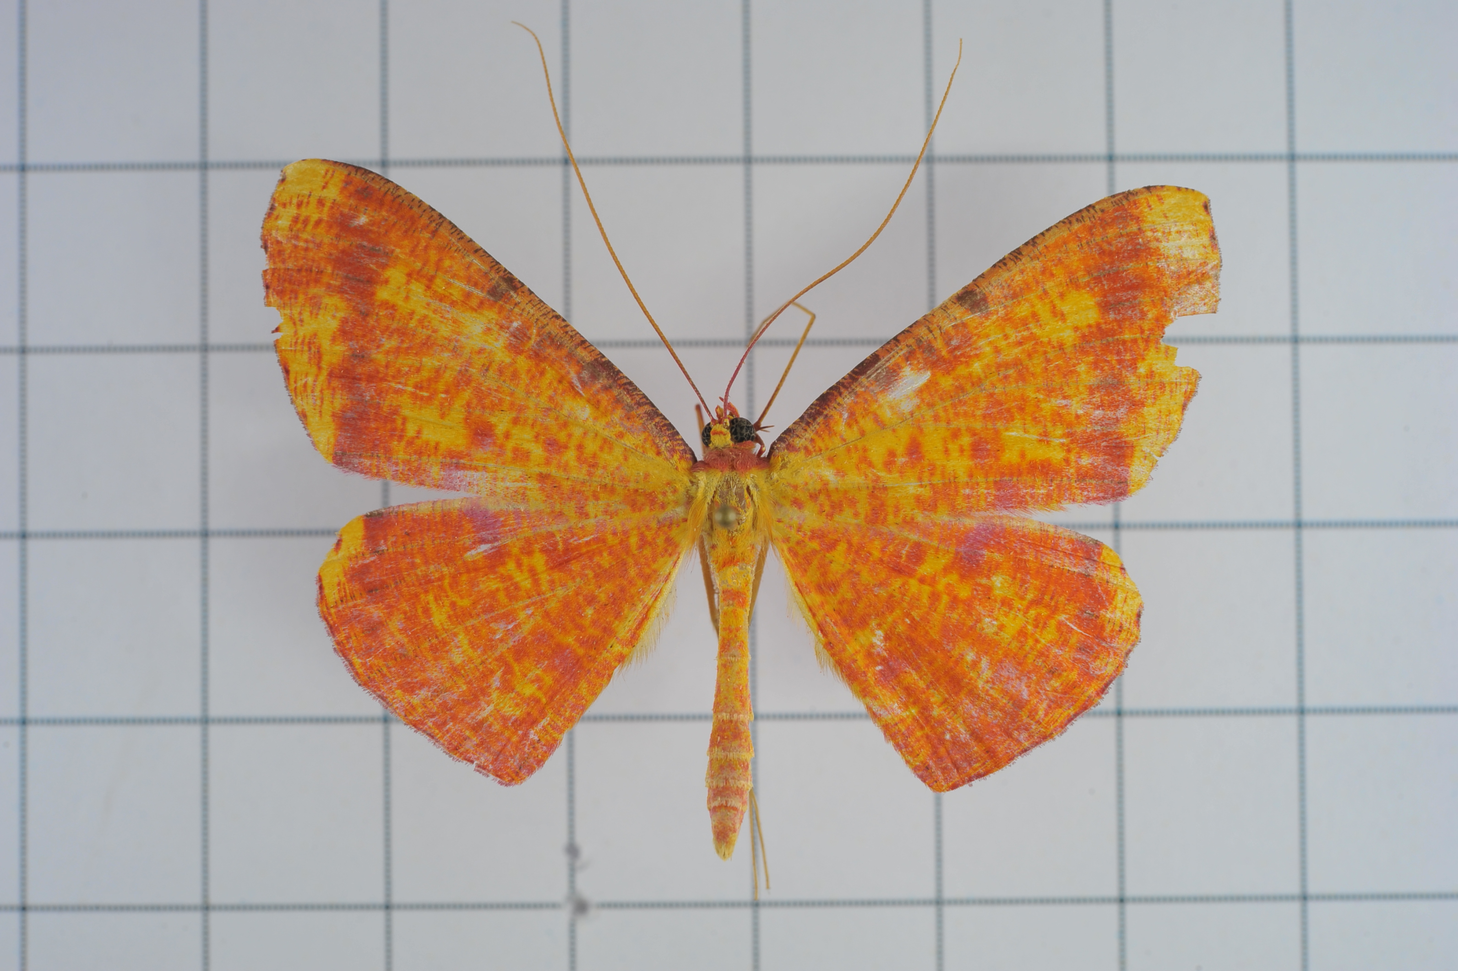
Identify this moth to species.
Eumelea ludovicata ludovicata
